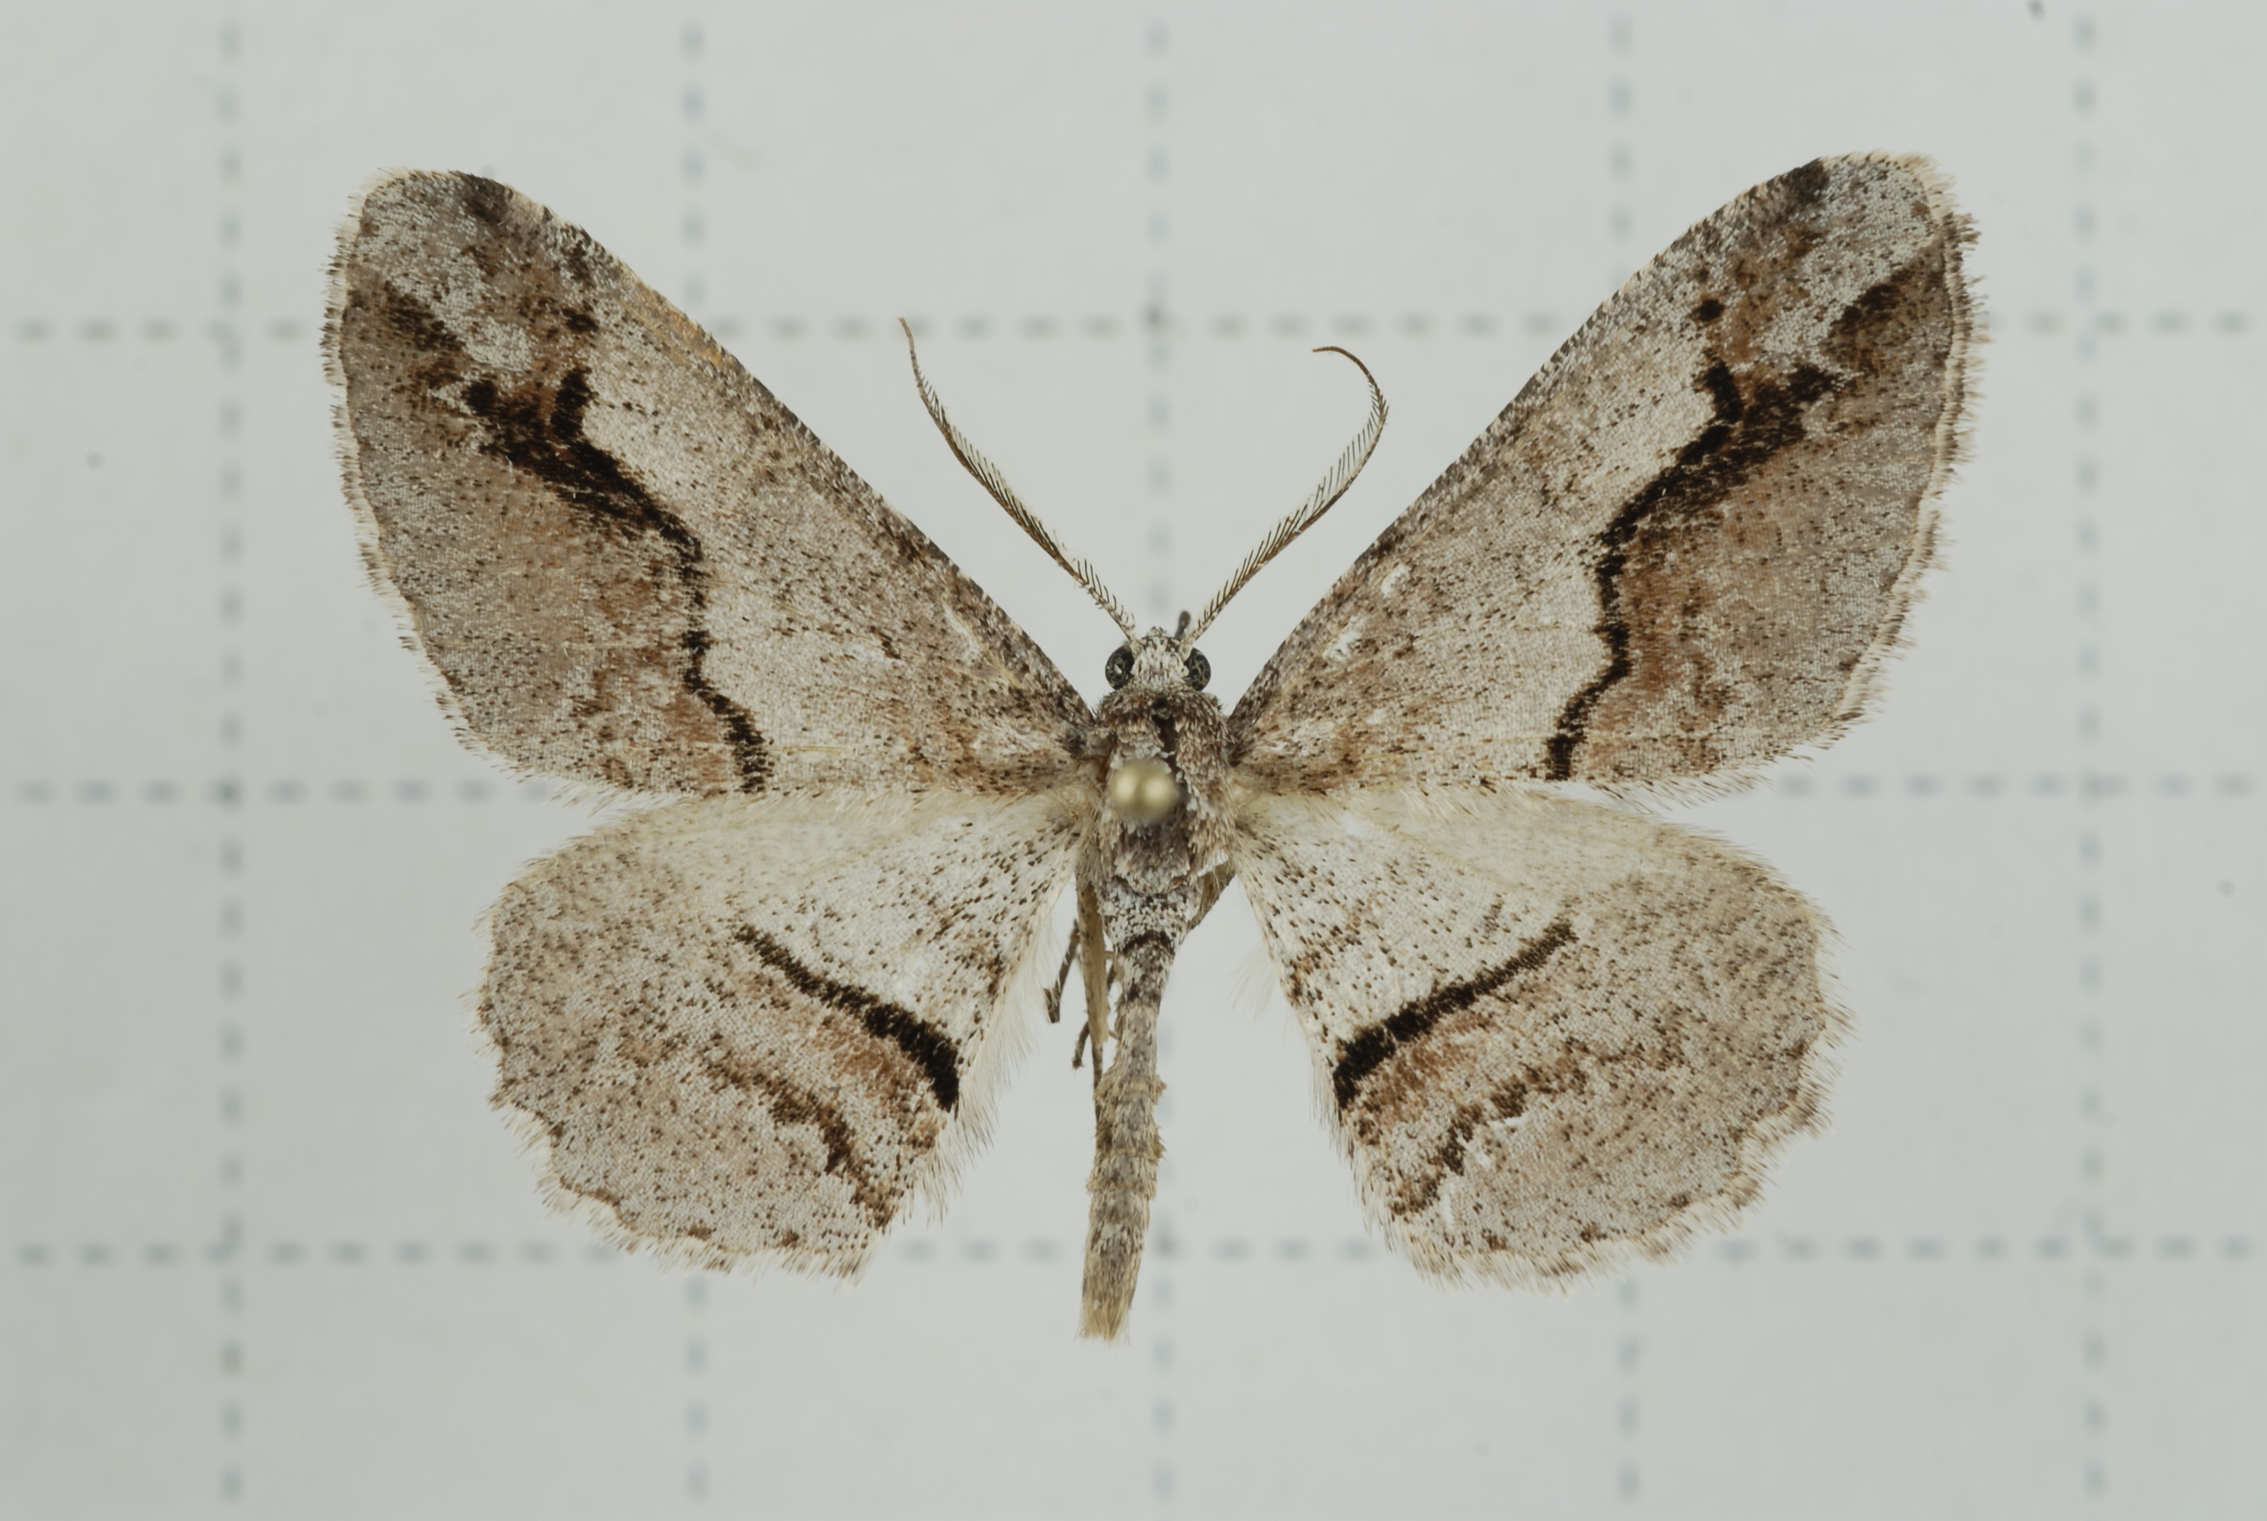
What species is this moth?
Rikiosatoa mavi
